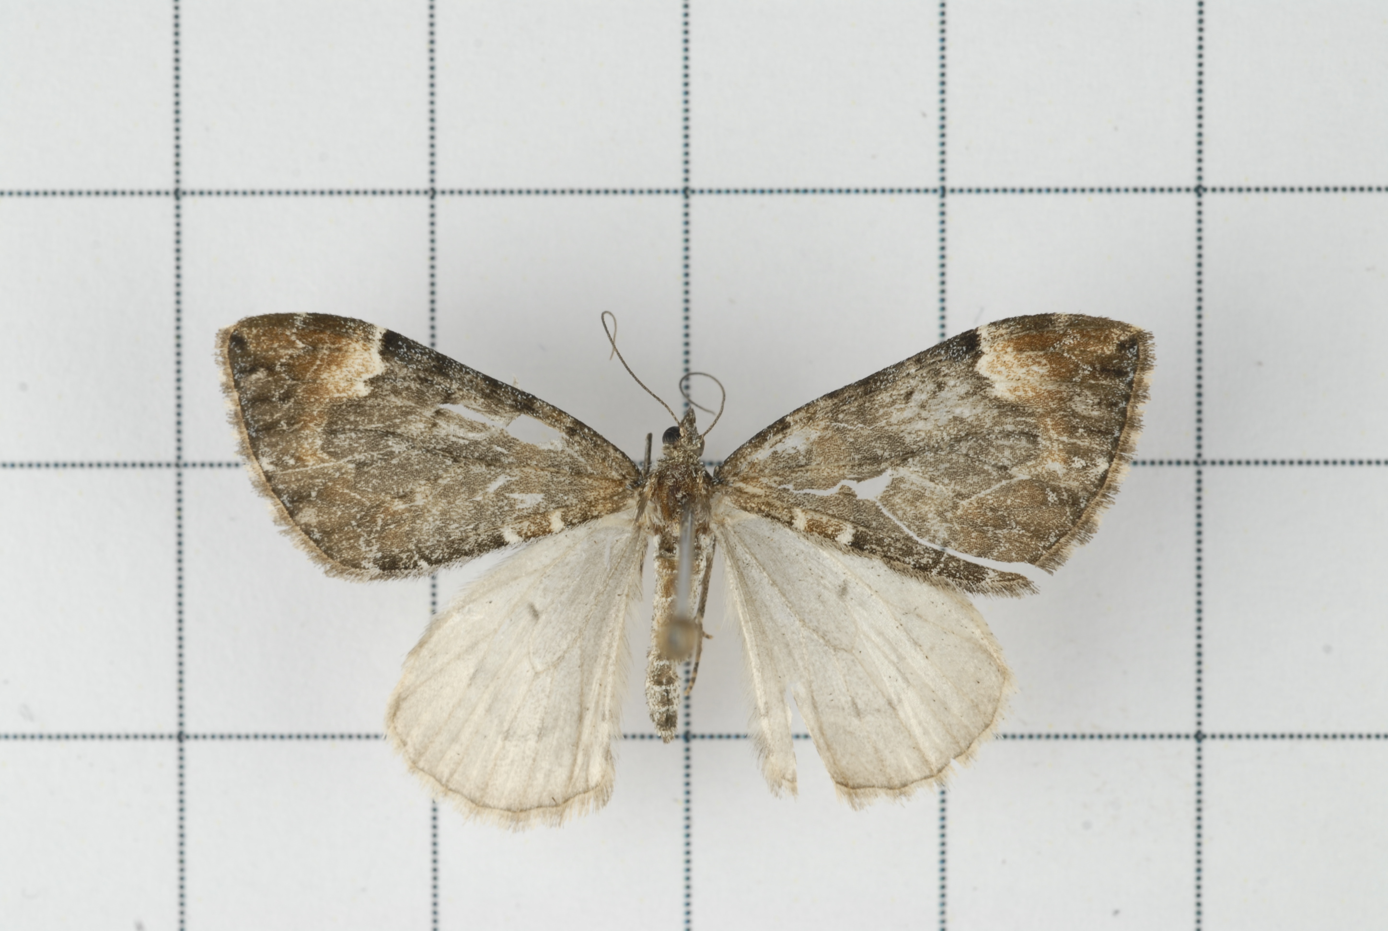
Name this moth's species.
Dysstroma fumata
